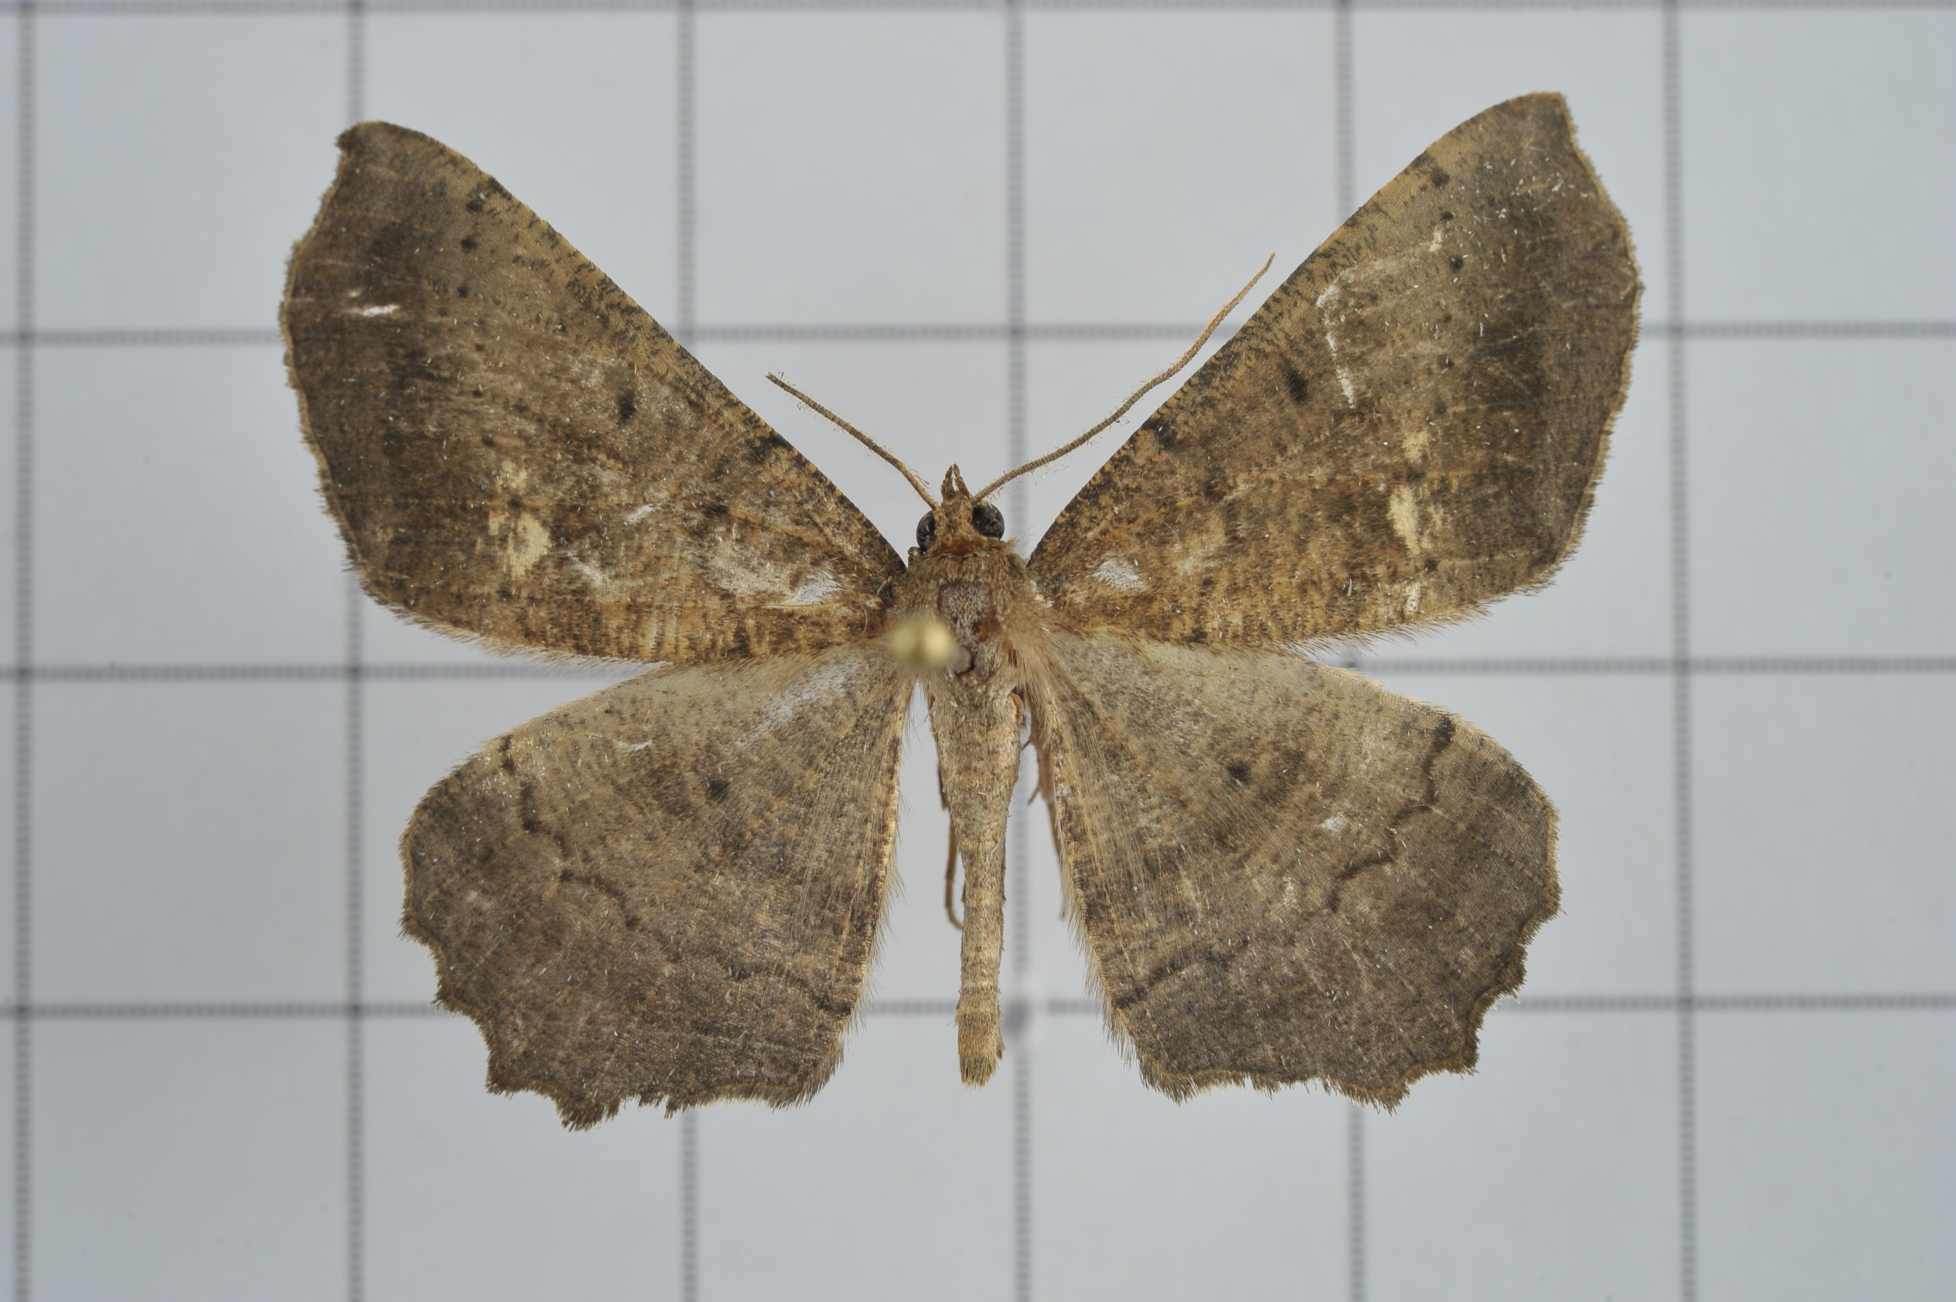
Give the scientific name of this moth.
Xerodes contiguaria
